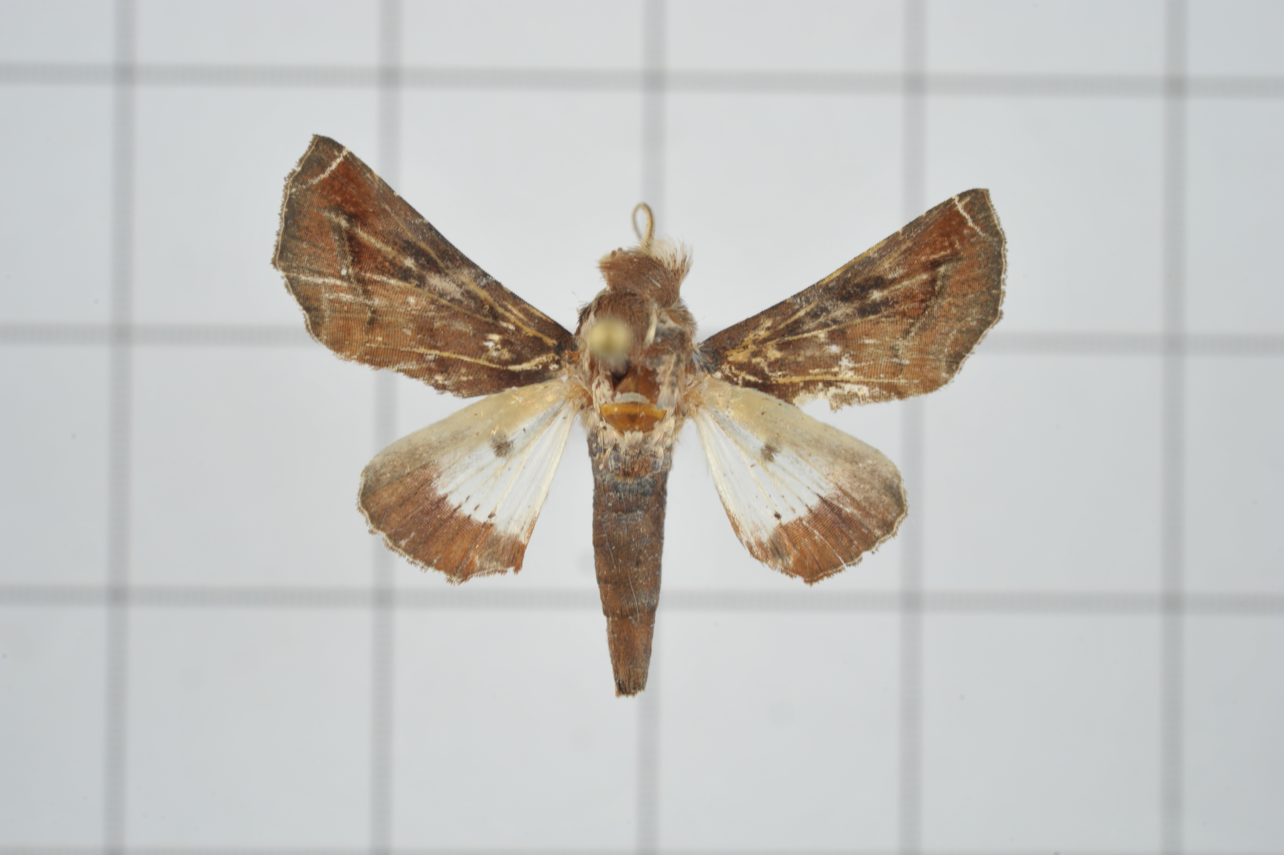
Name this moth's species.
Penicillaria jocosatrix
